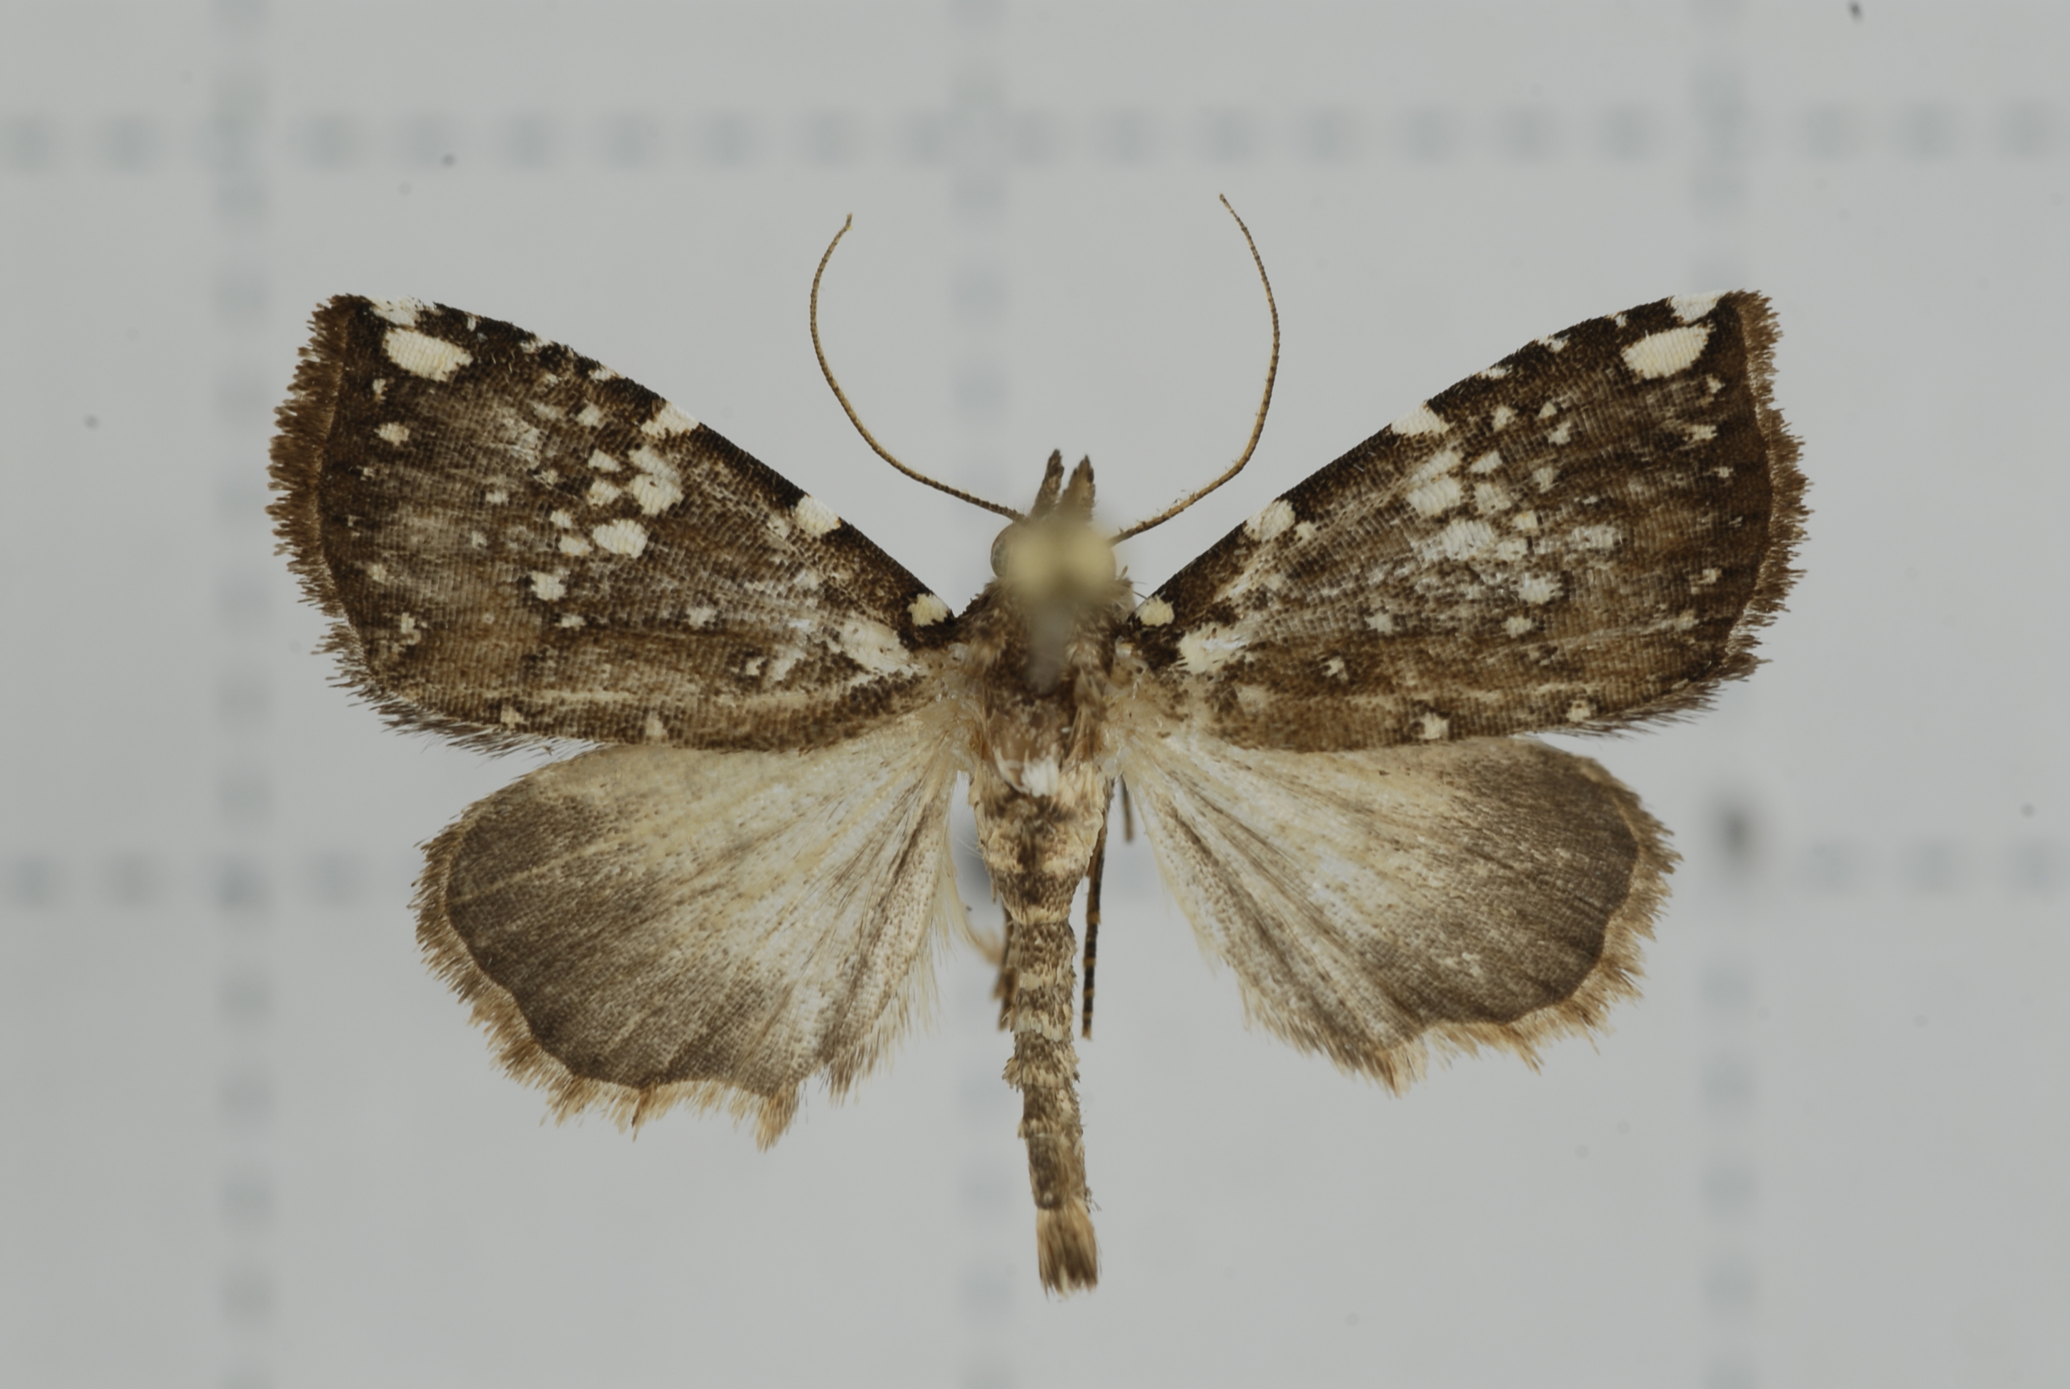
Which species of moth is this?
Rivula niveipuncta
